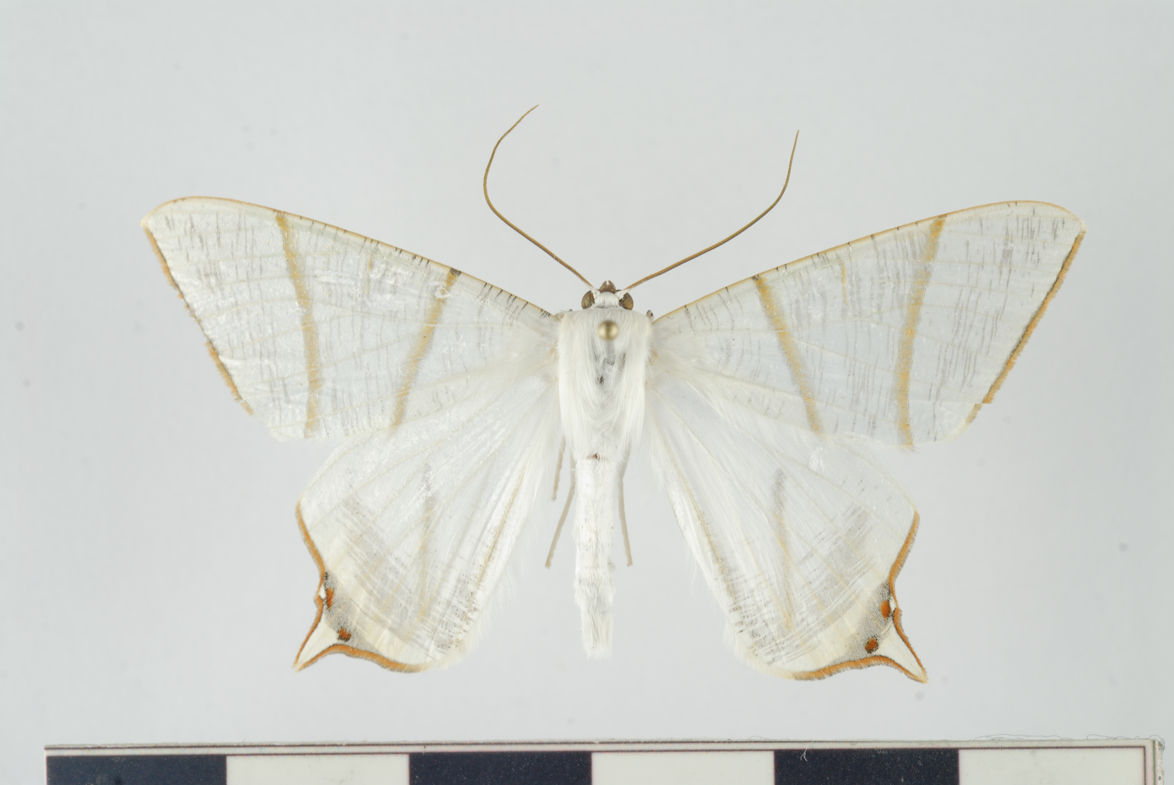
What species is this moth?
Ourapteryx changi
